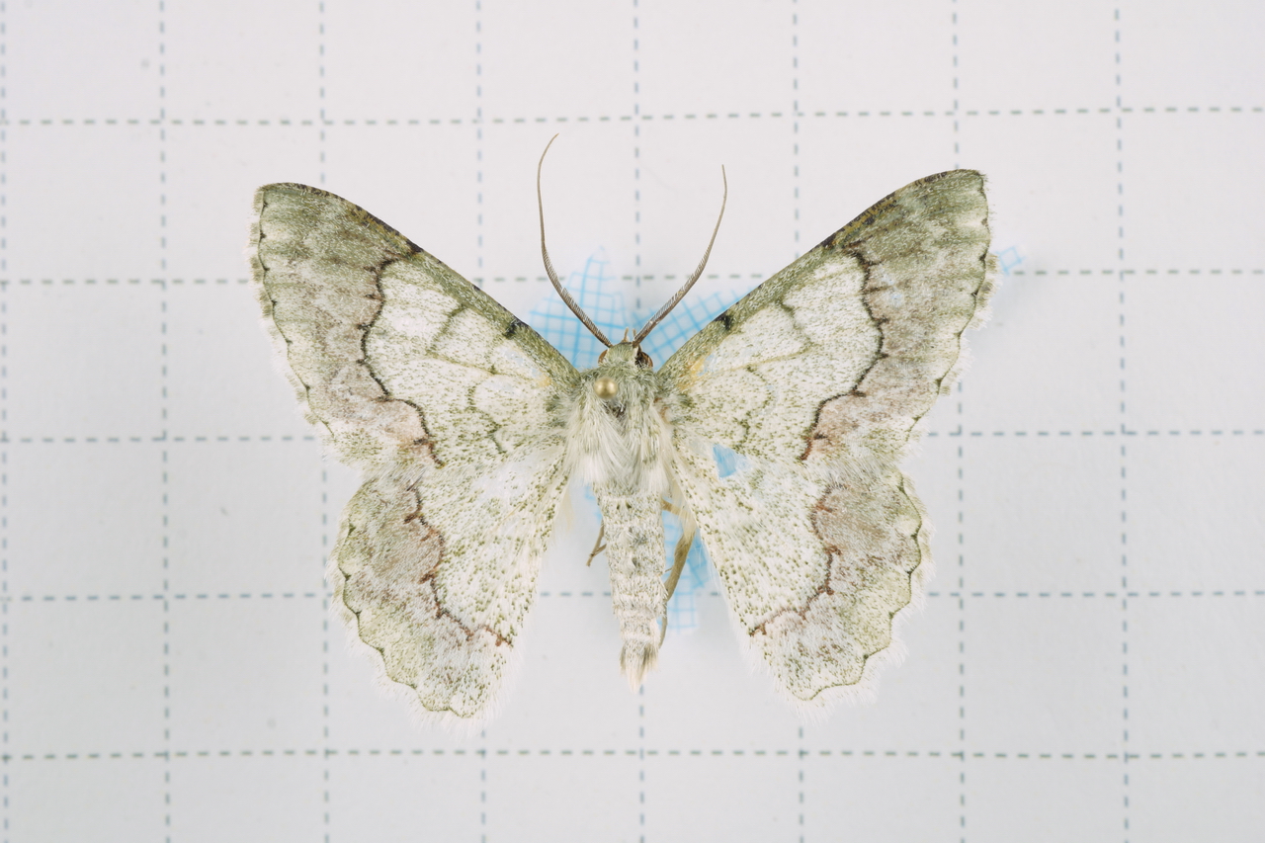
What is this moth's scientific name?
Pingasa ruginaria pacifica
